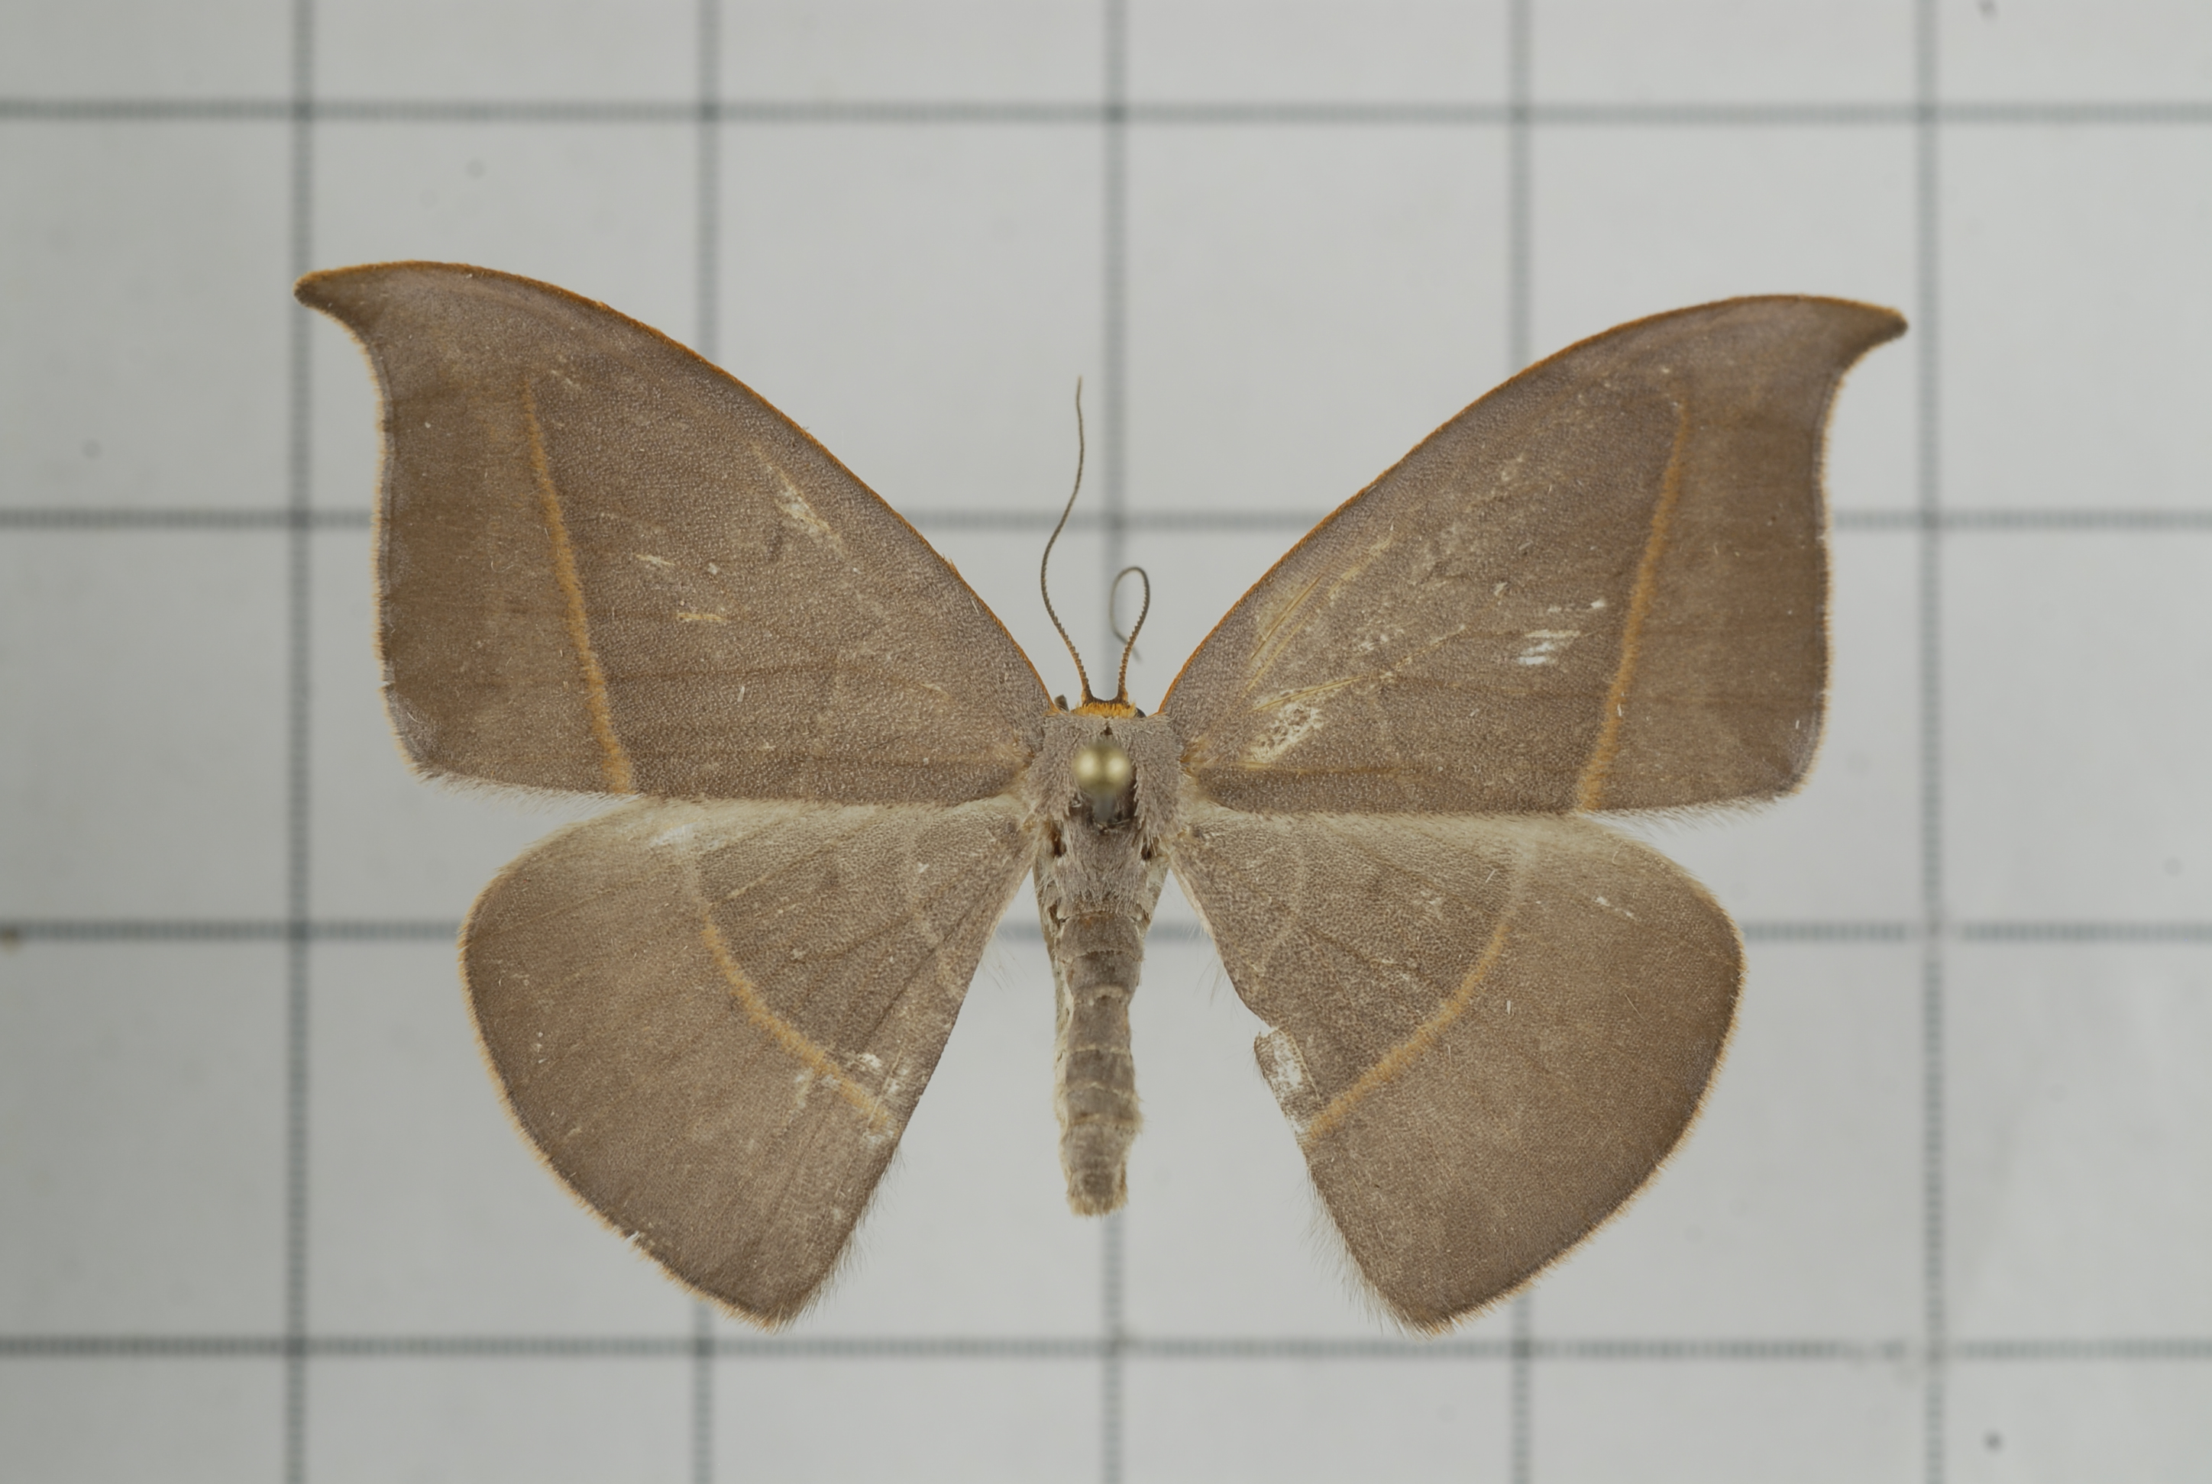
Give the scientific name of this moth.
Microblepsis violacea
